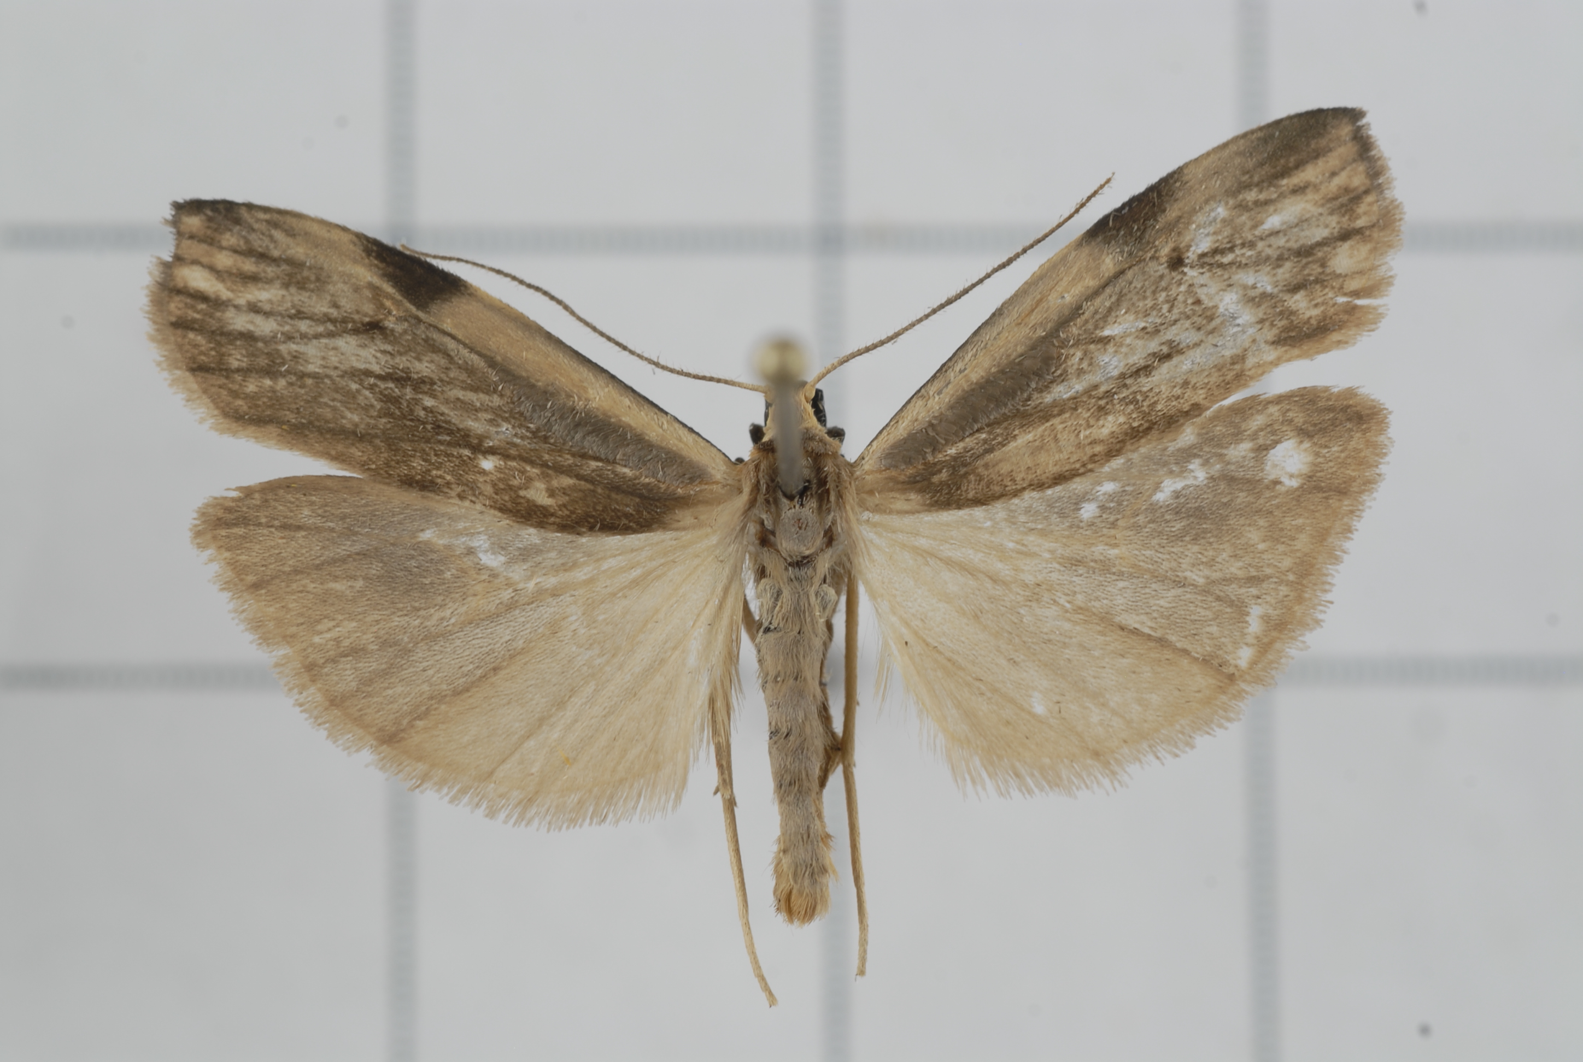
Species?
Chinasa costalis bicoloriceps
